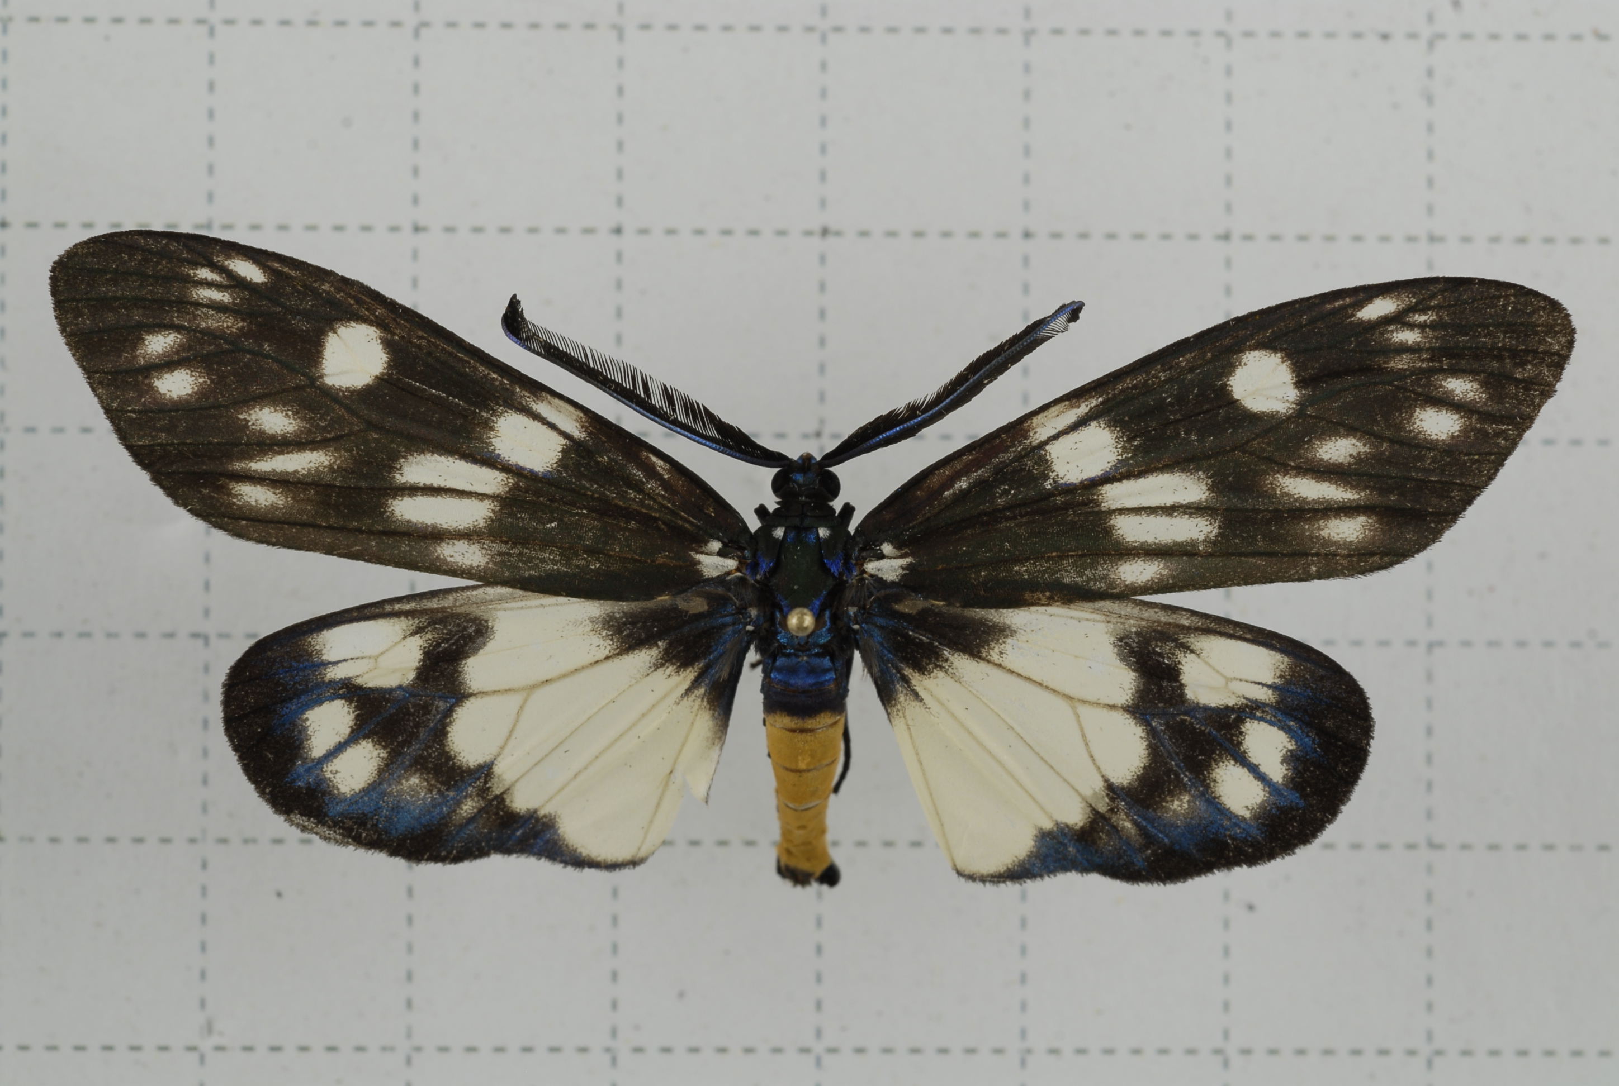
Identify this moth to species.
Eterusia aedea formosana
